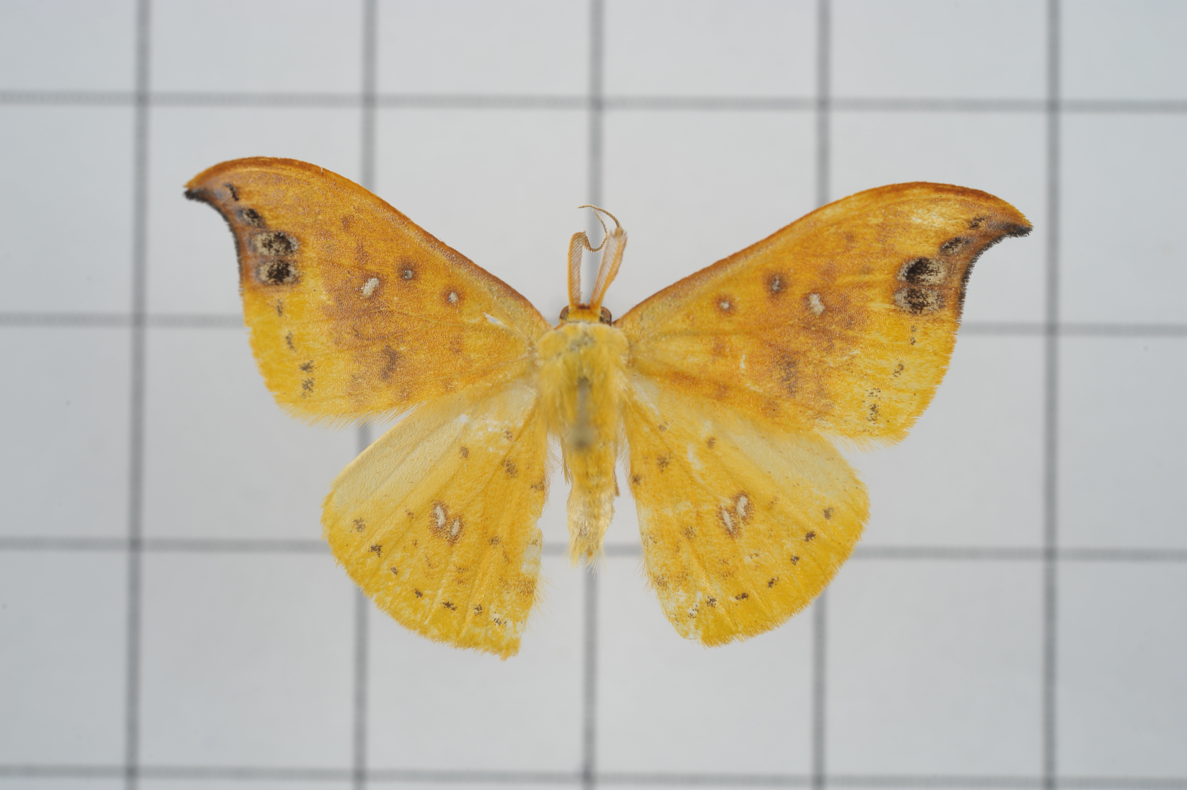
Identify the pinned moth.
Tridrepana unispina
